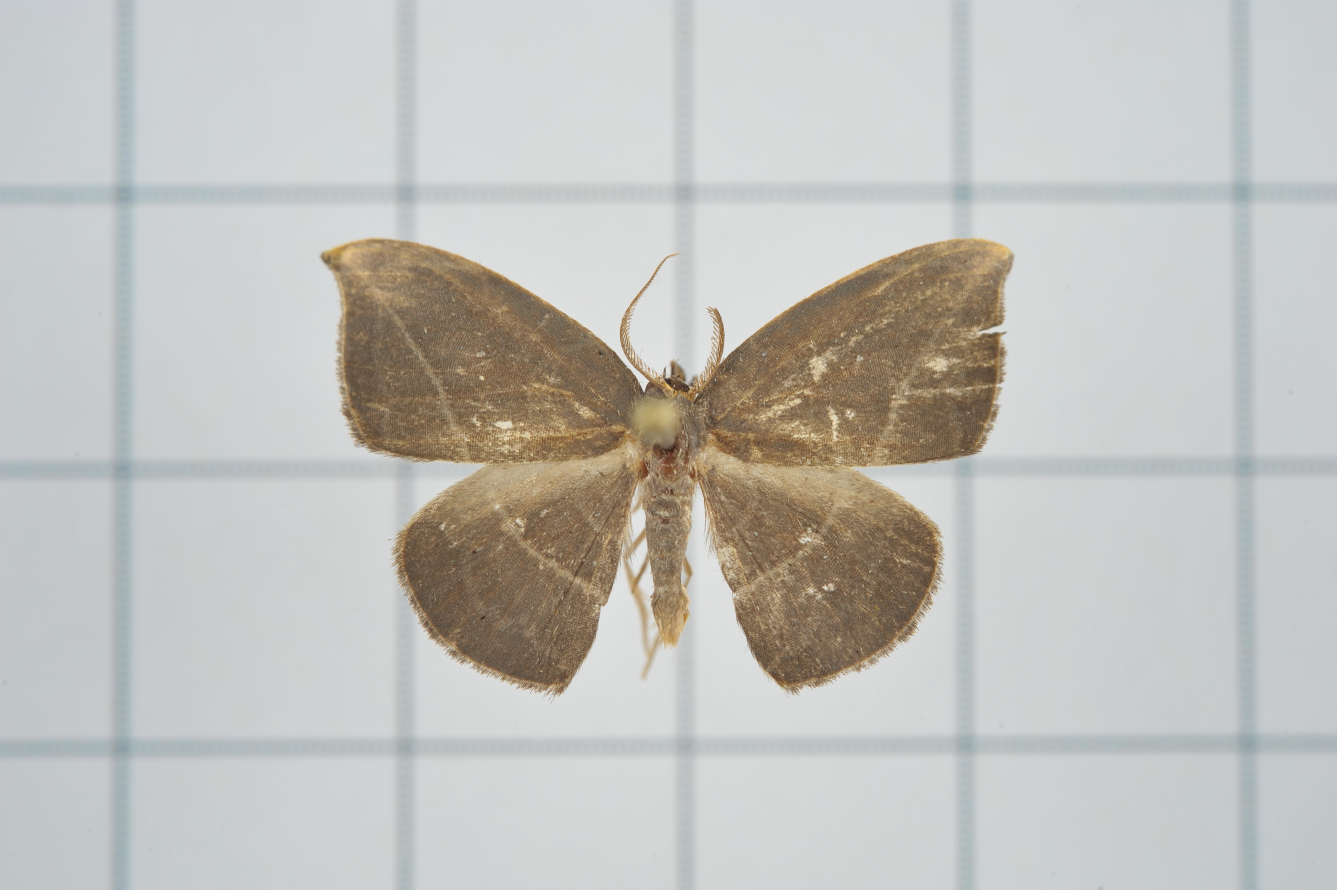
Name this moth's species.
Microblepsis rugosa
